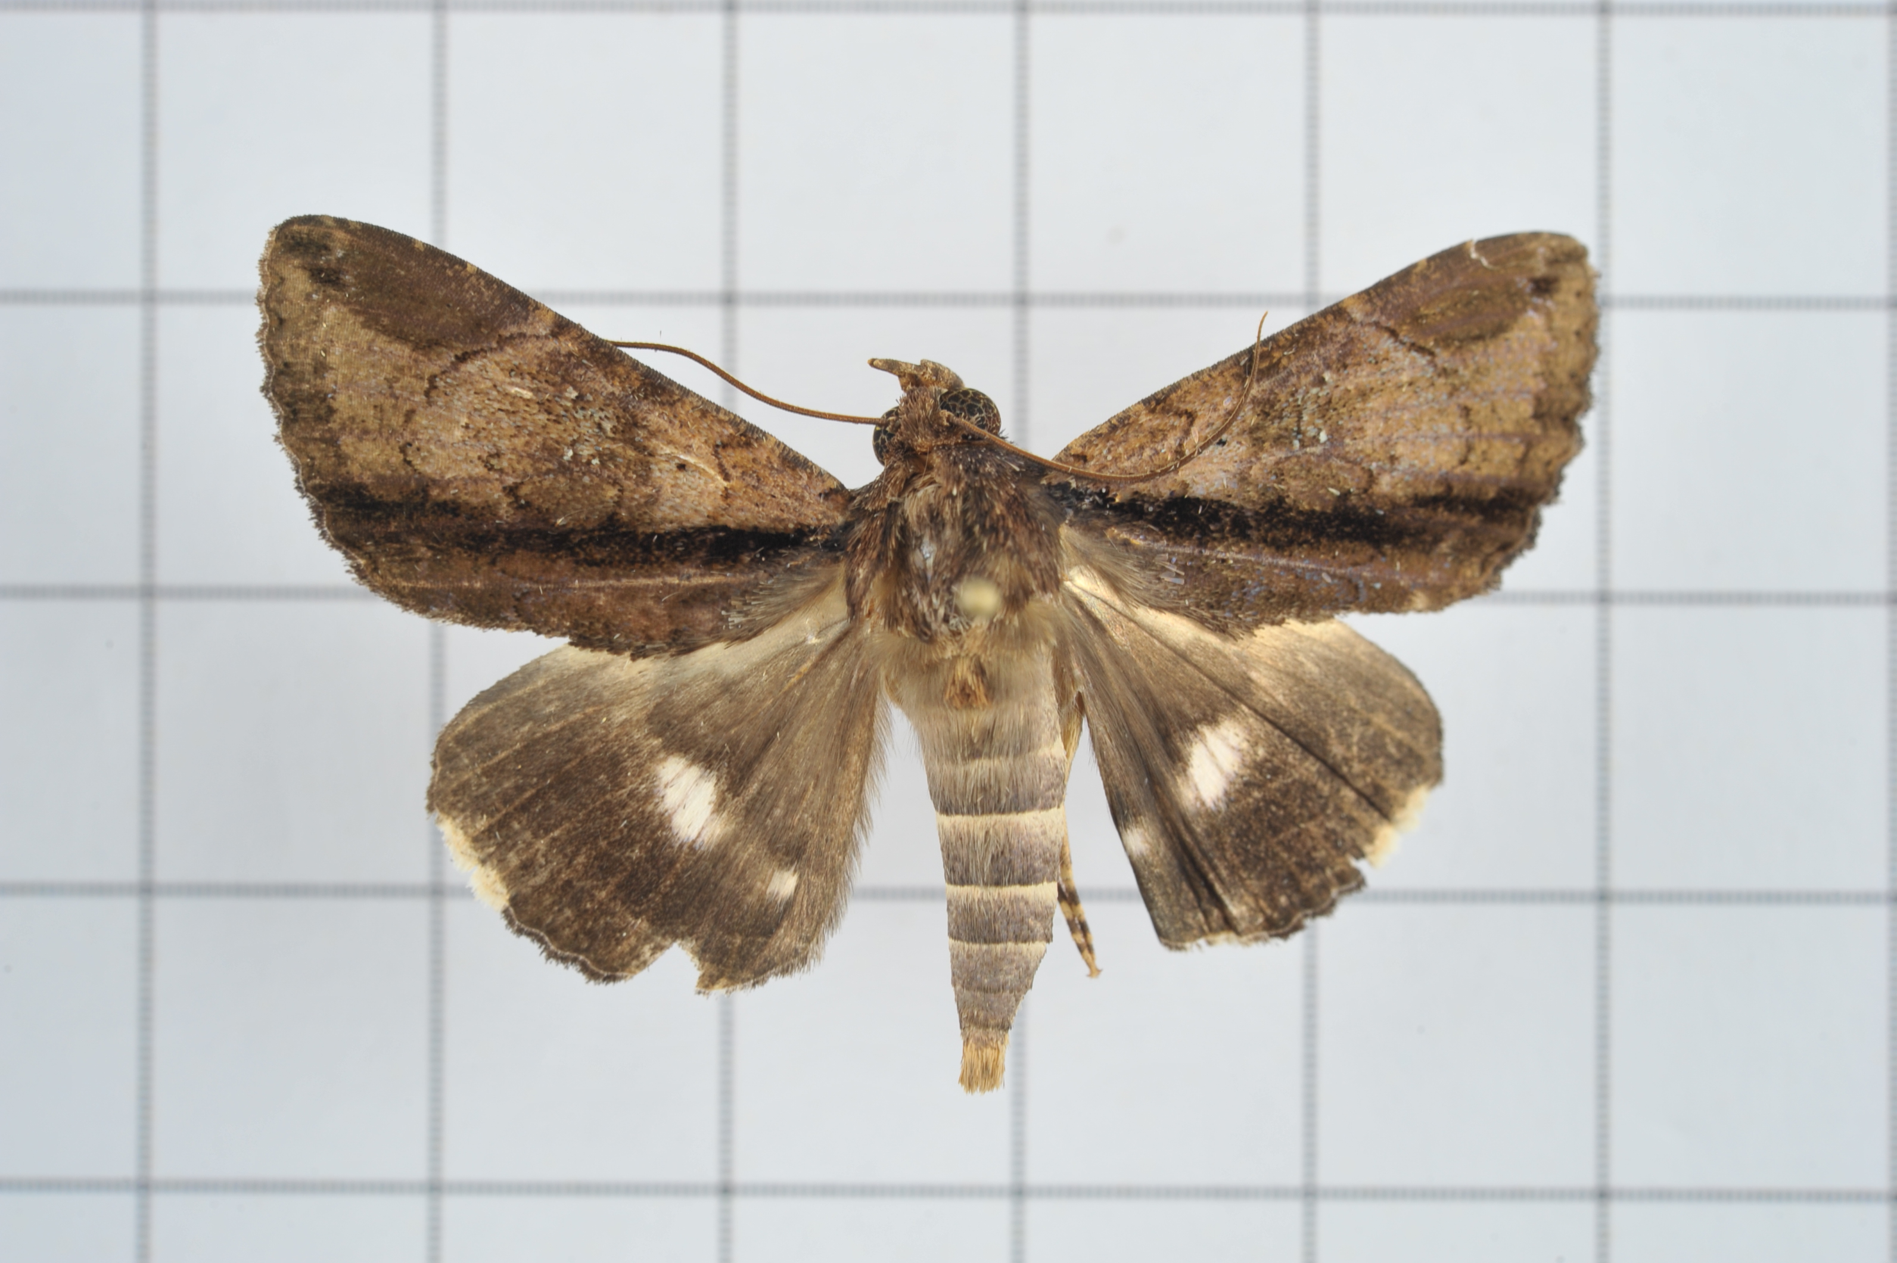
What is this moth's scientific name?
Ercheia cyllaria
